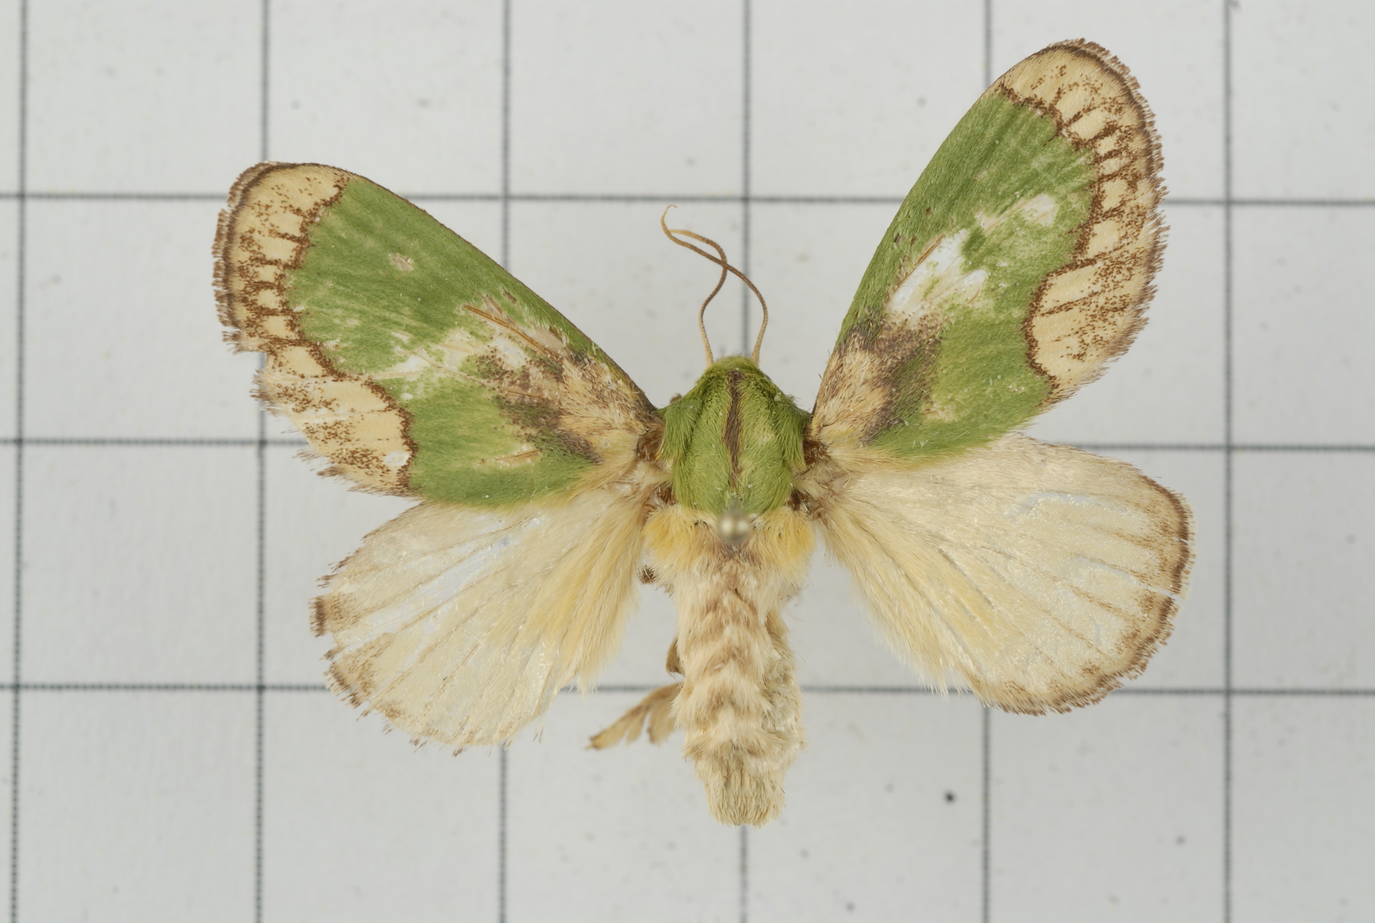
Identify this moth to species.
Parasa pastoralis
